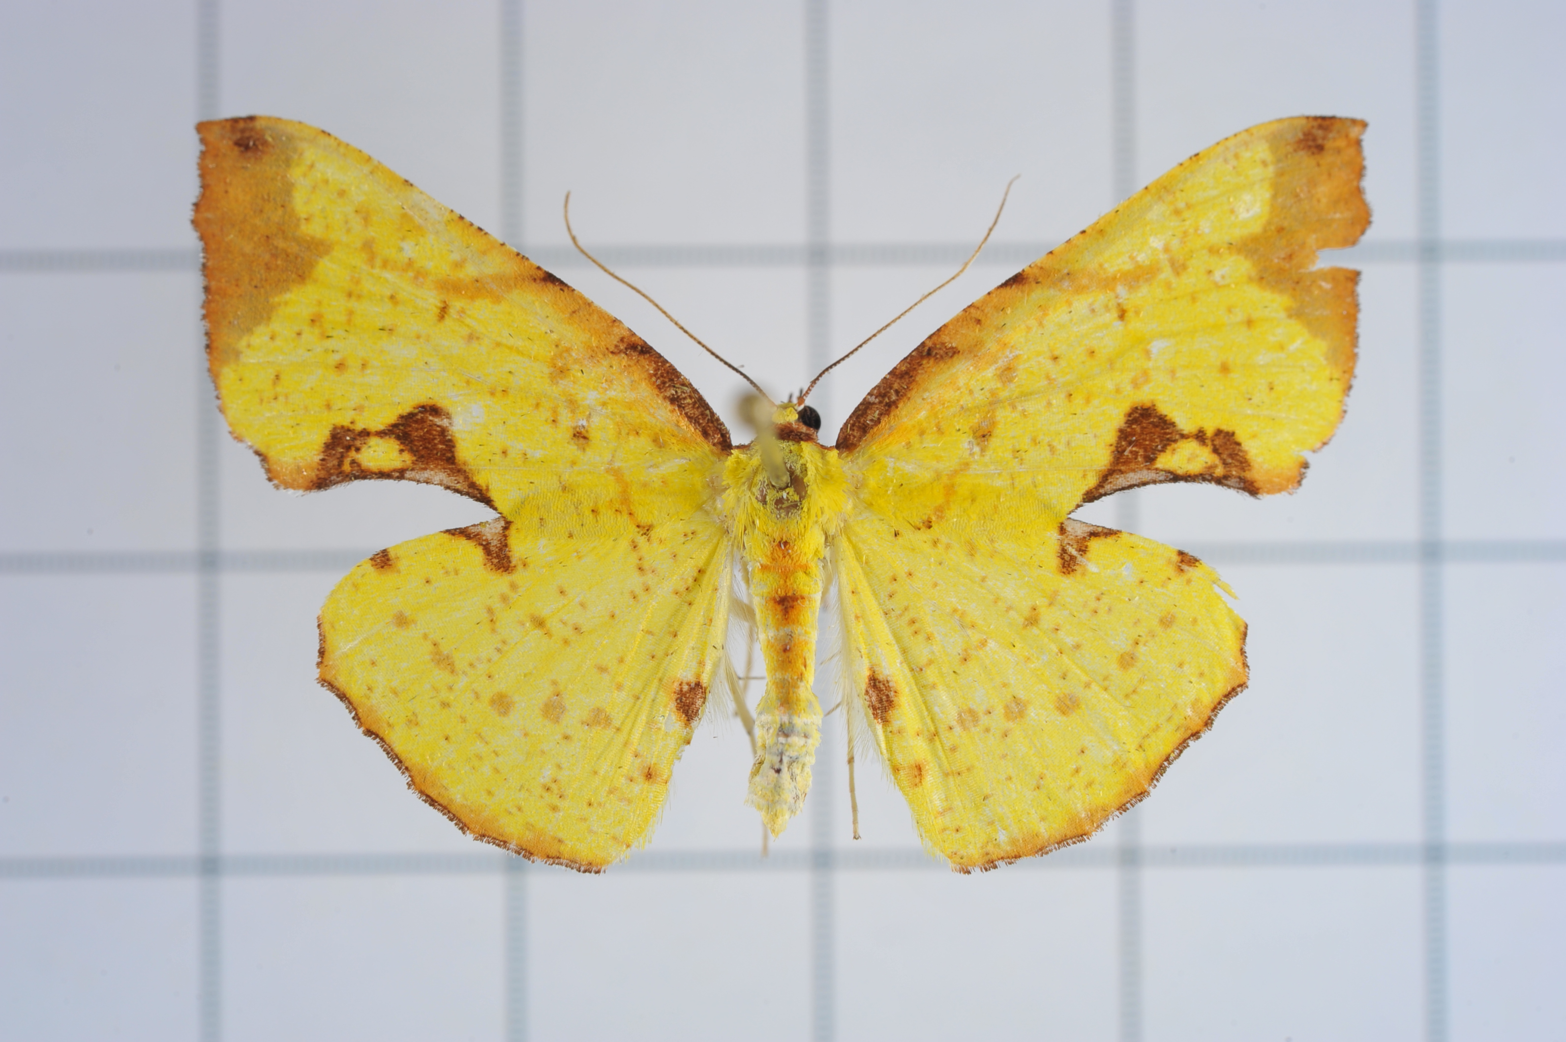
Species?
Corymica pryeri
